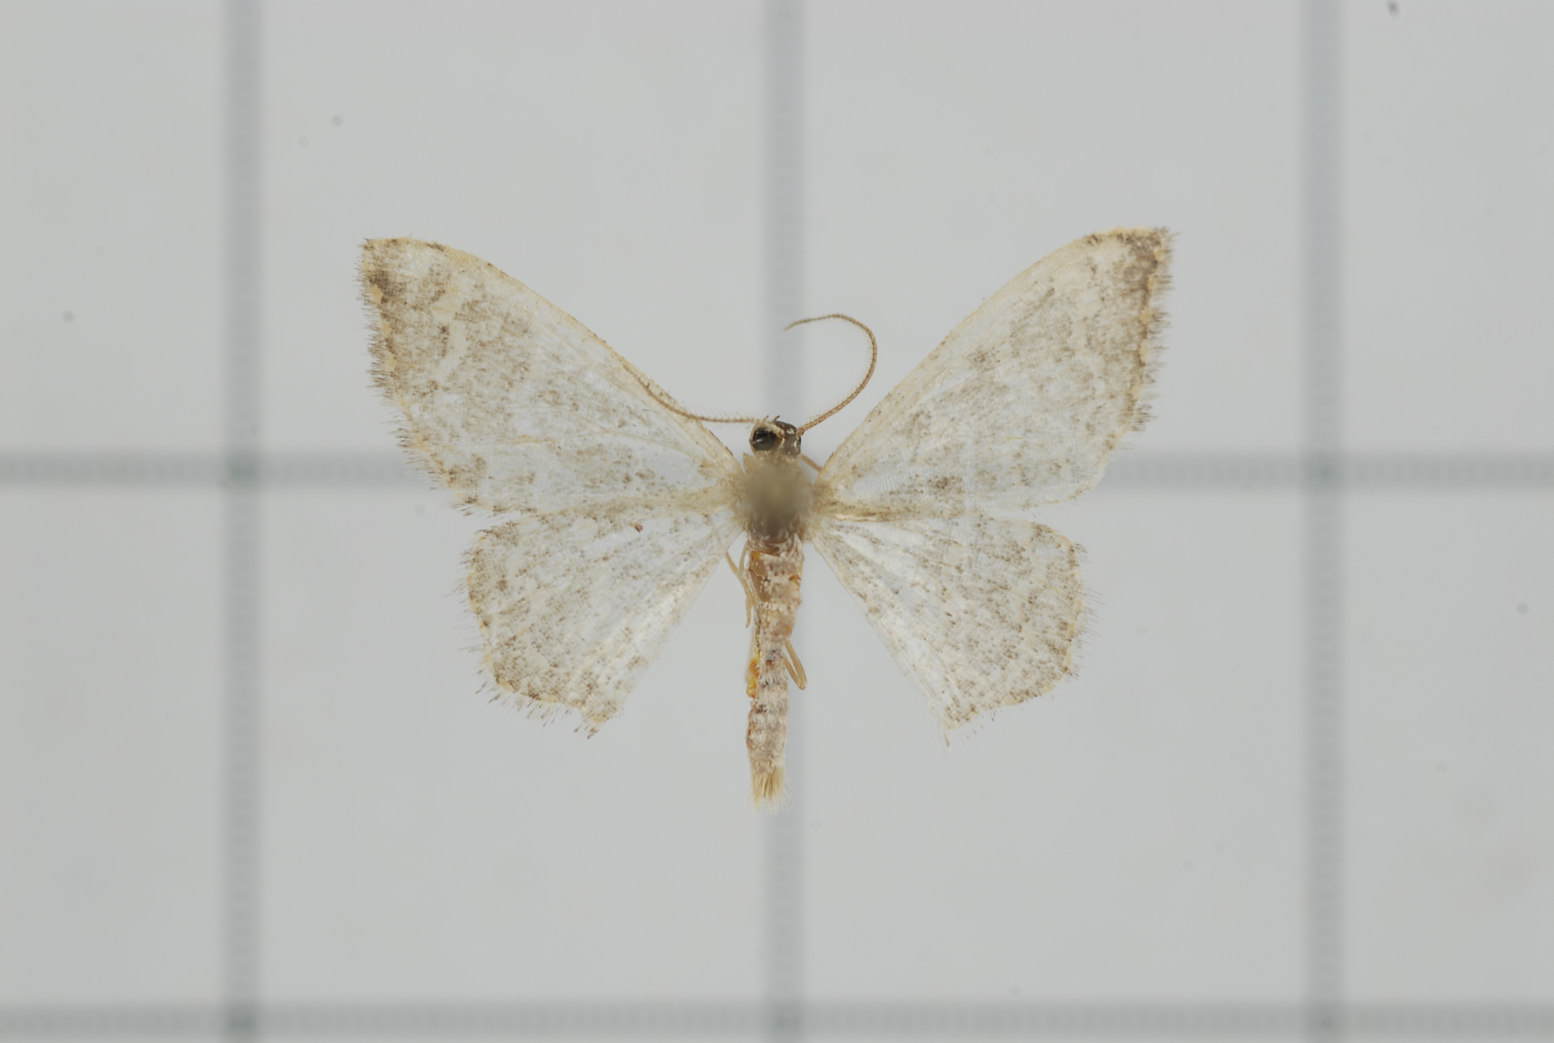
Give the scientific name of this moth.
Idaea costiguttata
